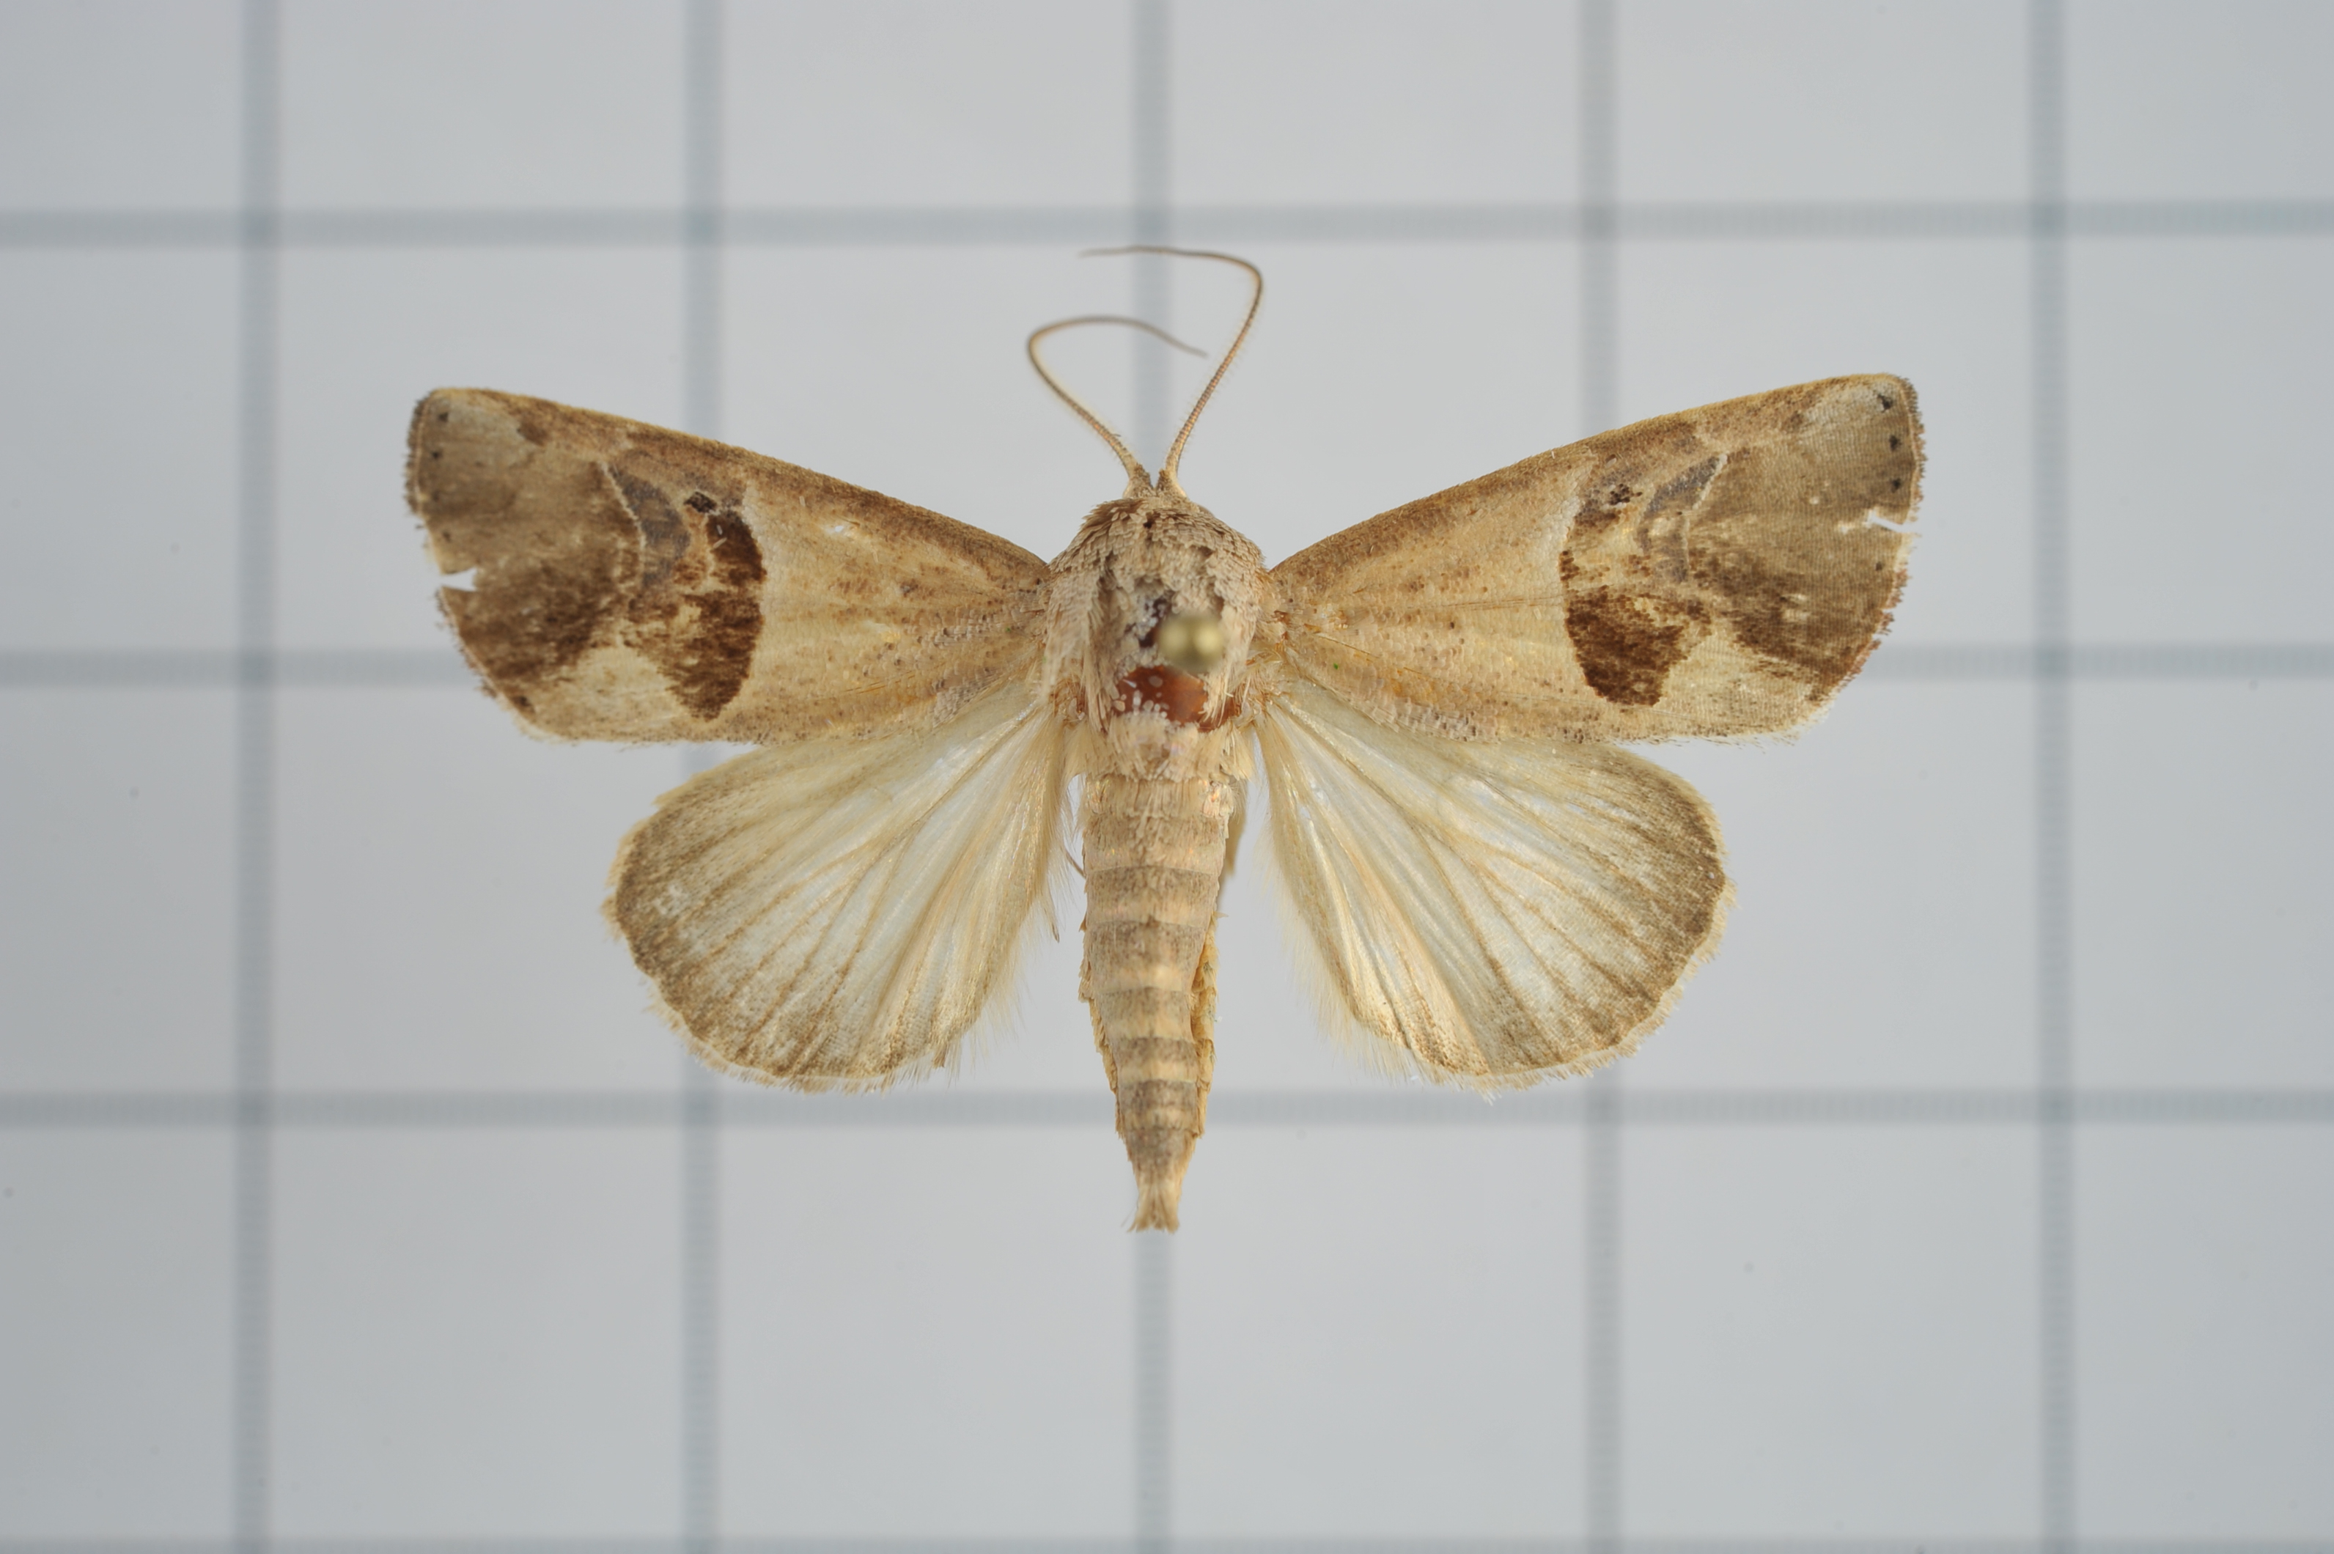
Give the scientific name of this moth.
Miaromima kobesi
